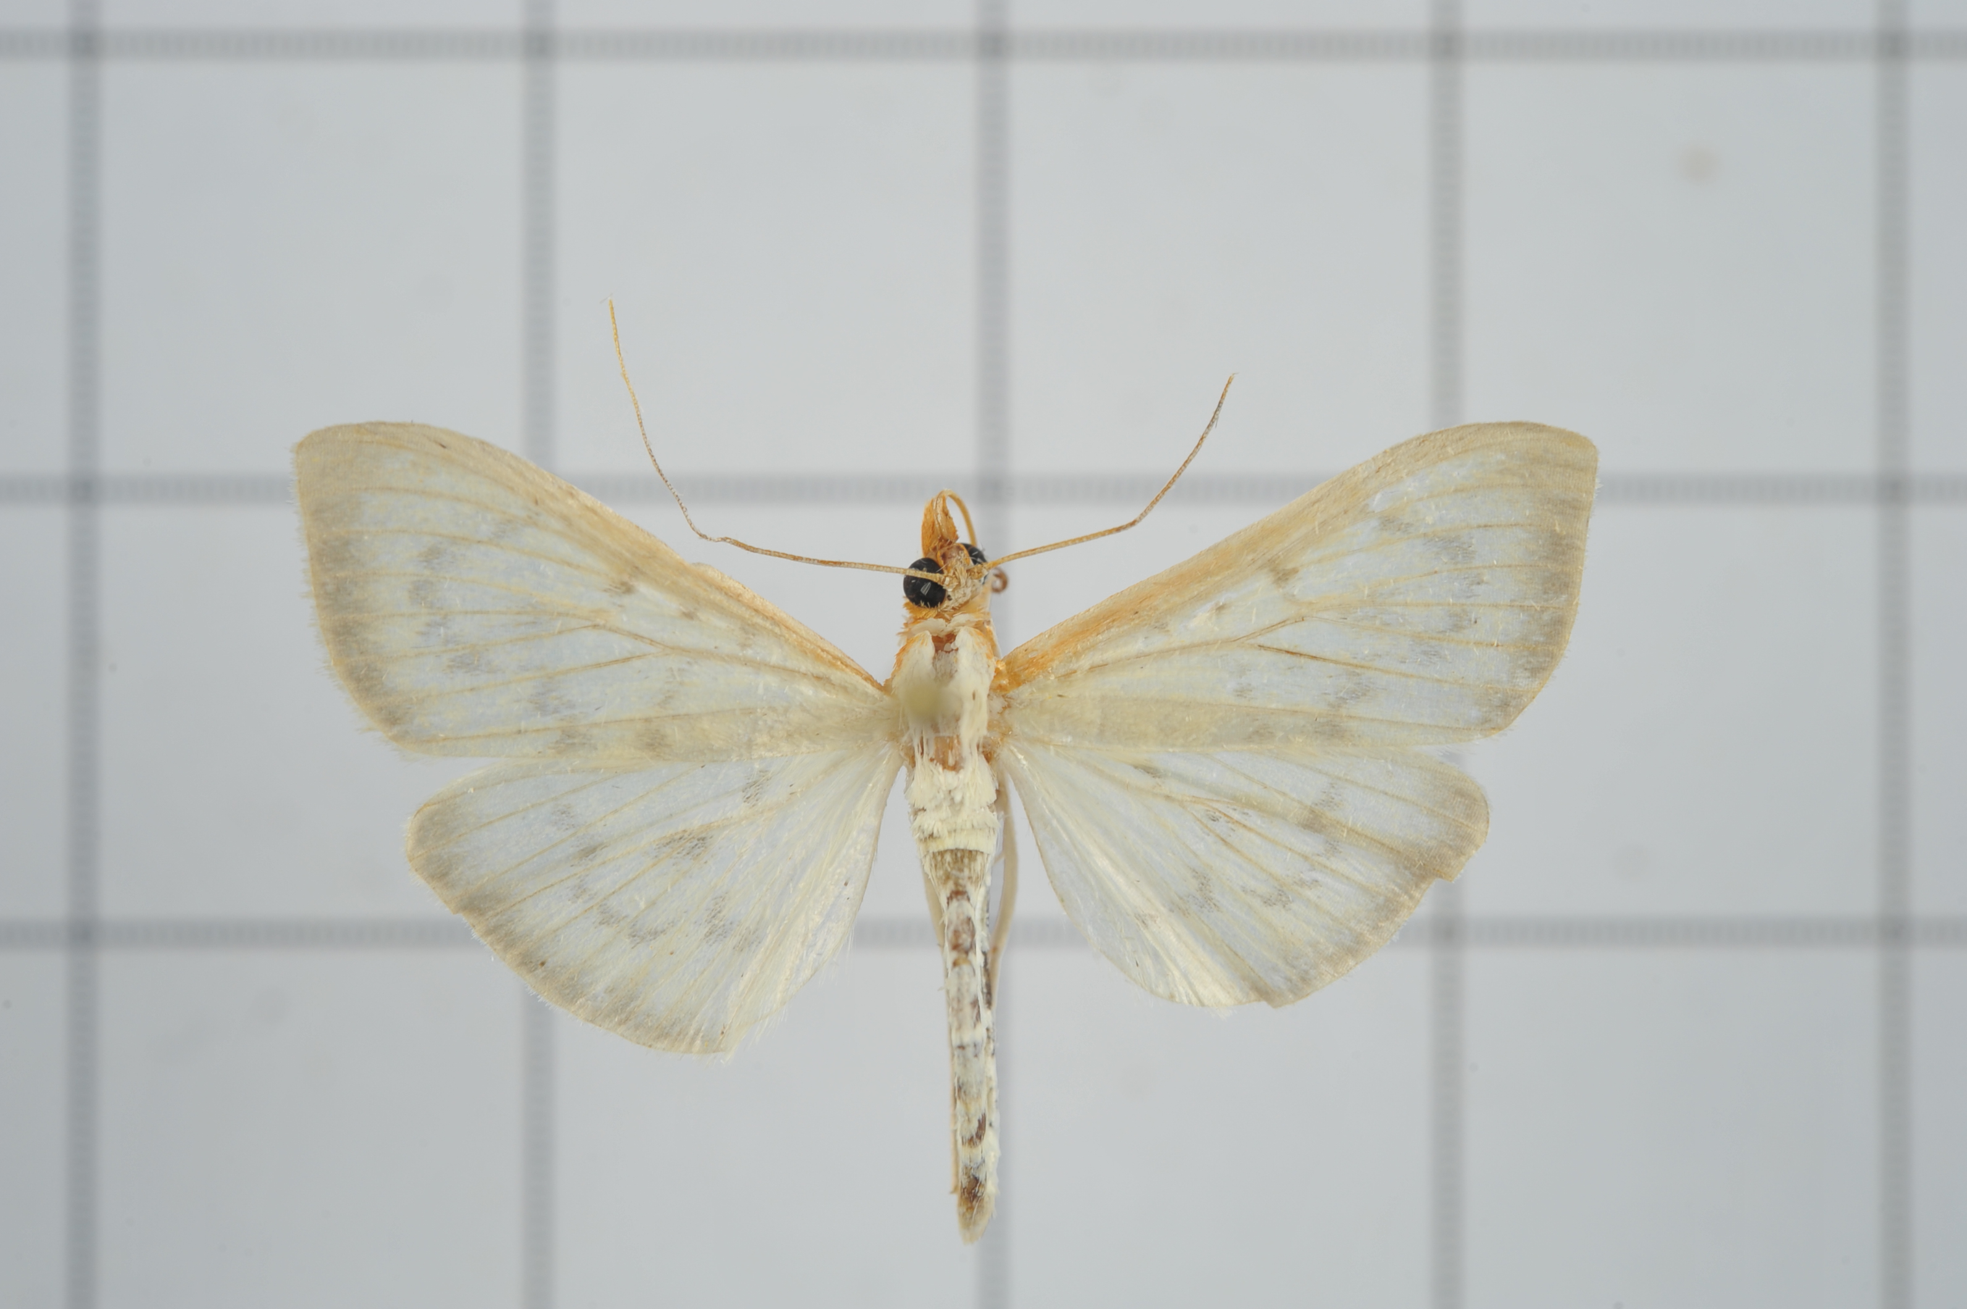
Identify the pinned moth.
Hodebertia testalis
